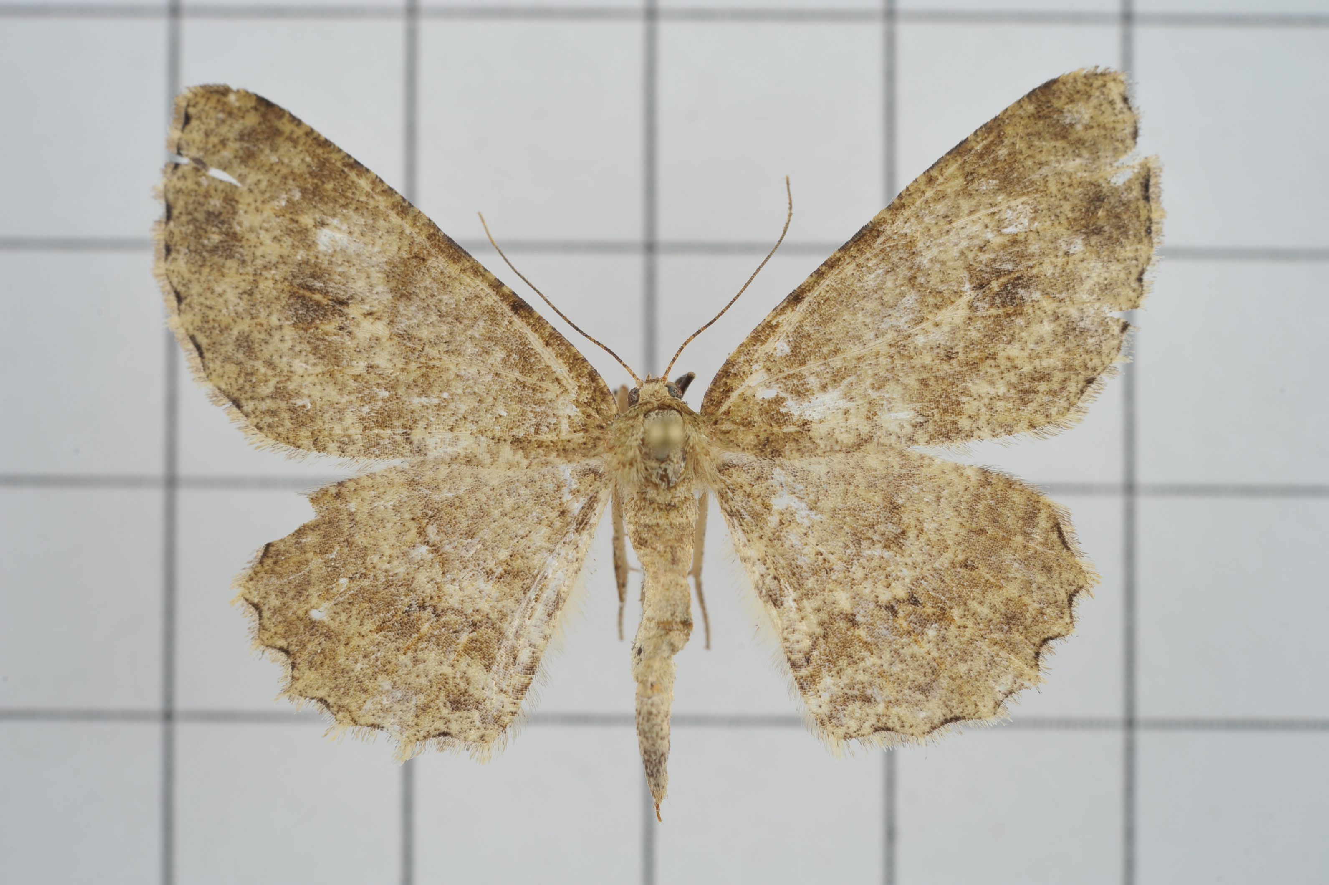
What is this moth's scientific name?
Ectropis excellens
